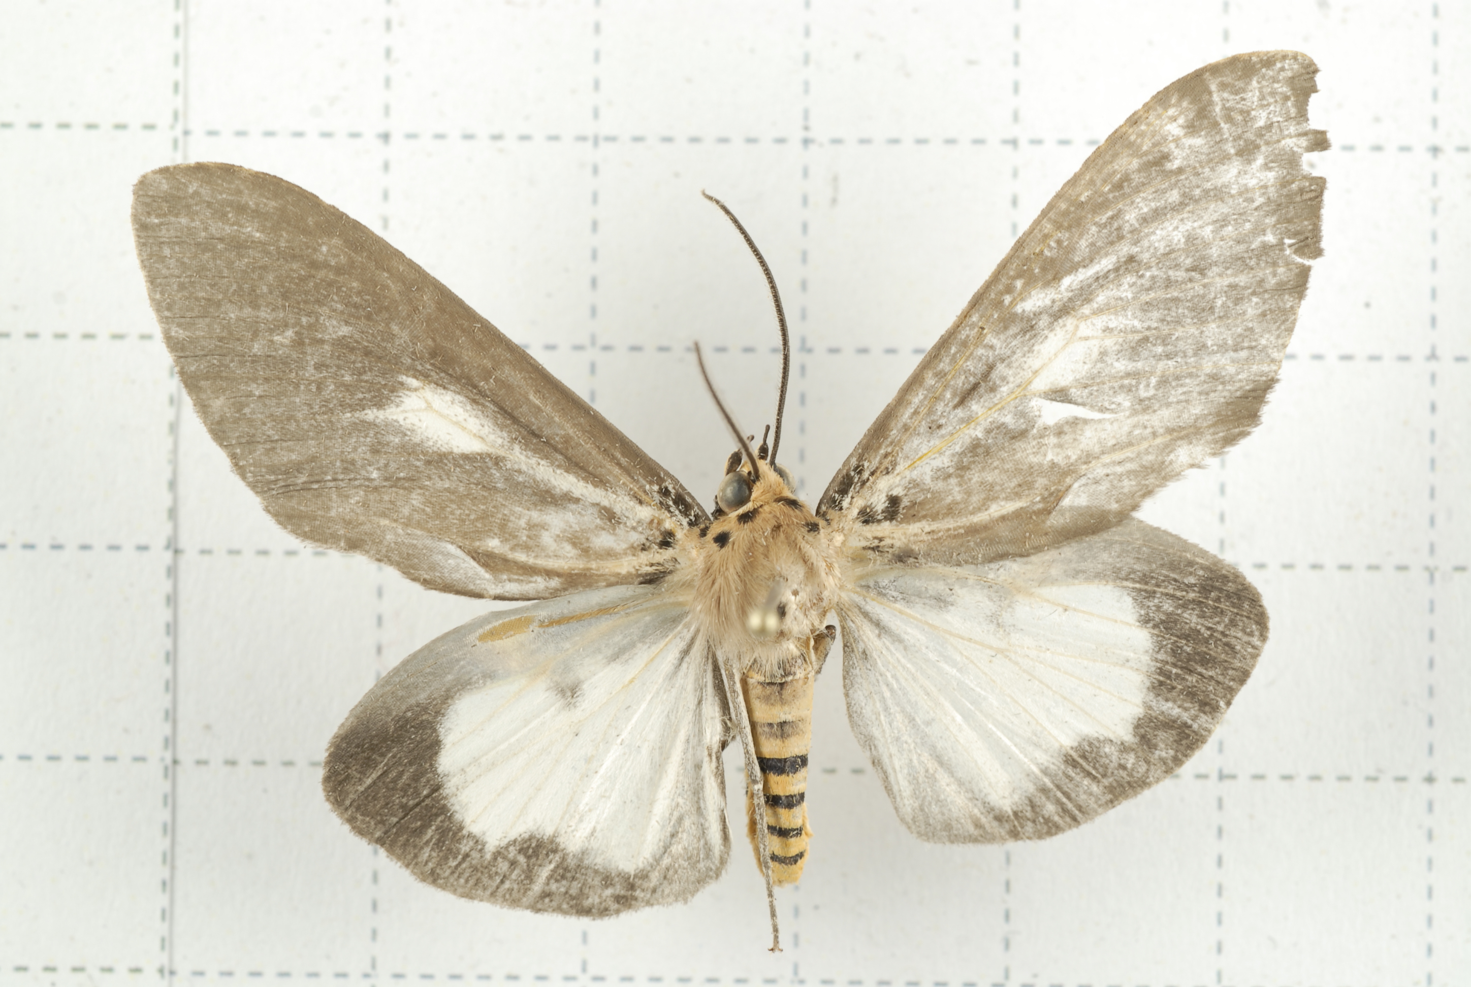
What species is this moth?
Asota heliconia zebrina
